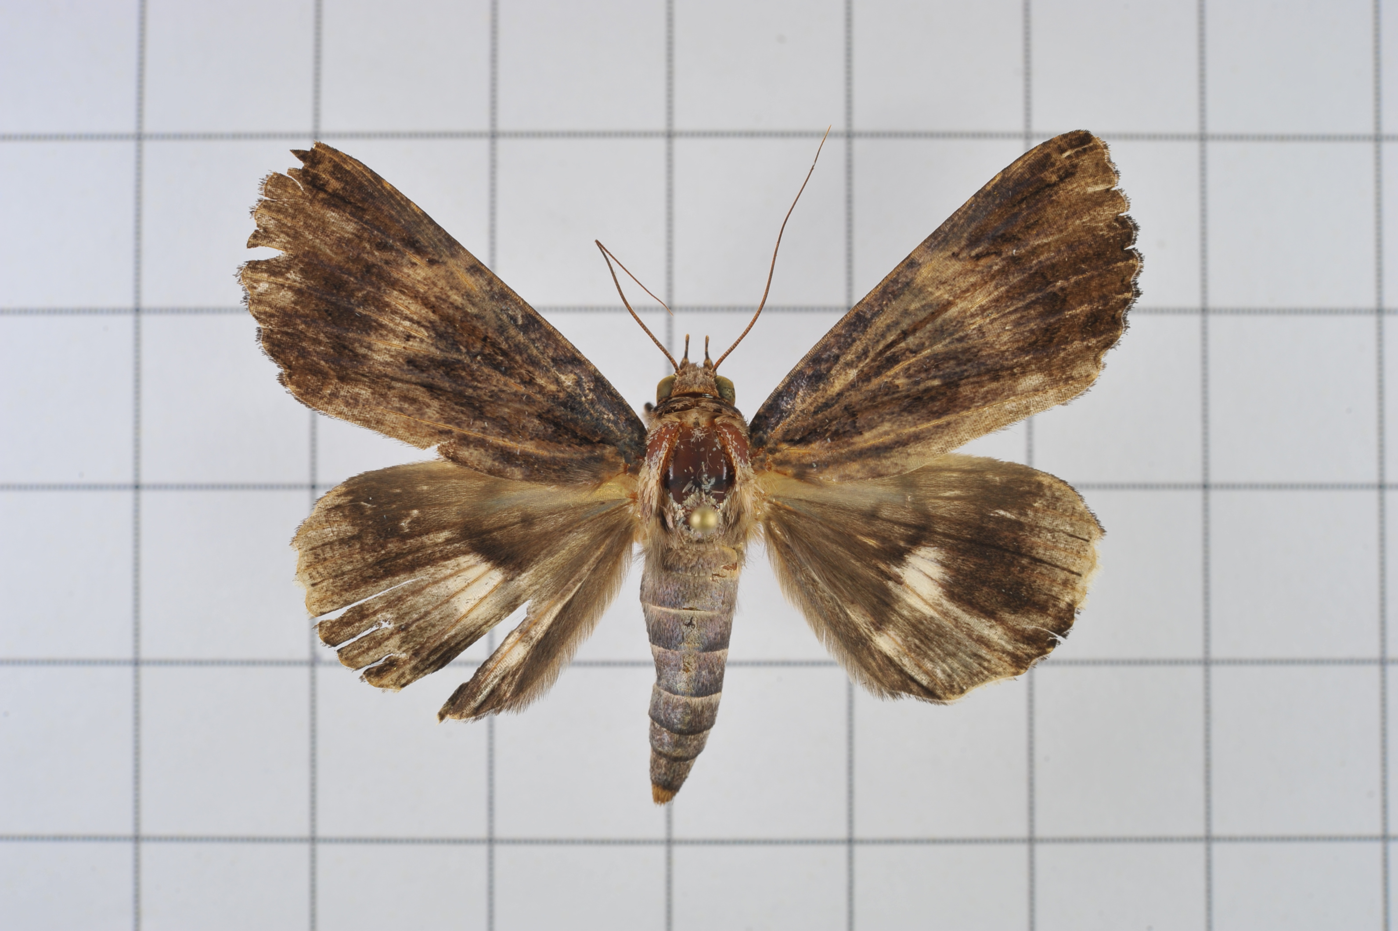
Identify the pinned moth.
Ercheia cyllaria
